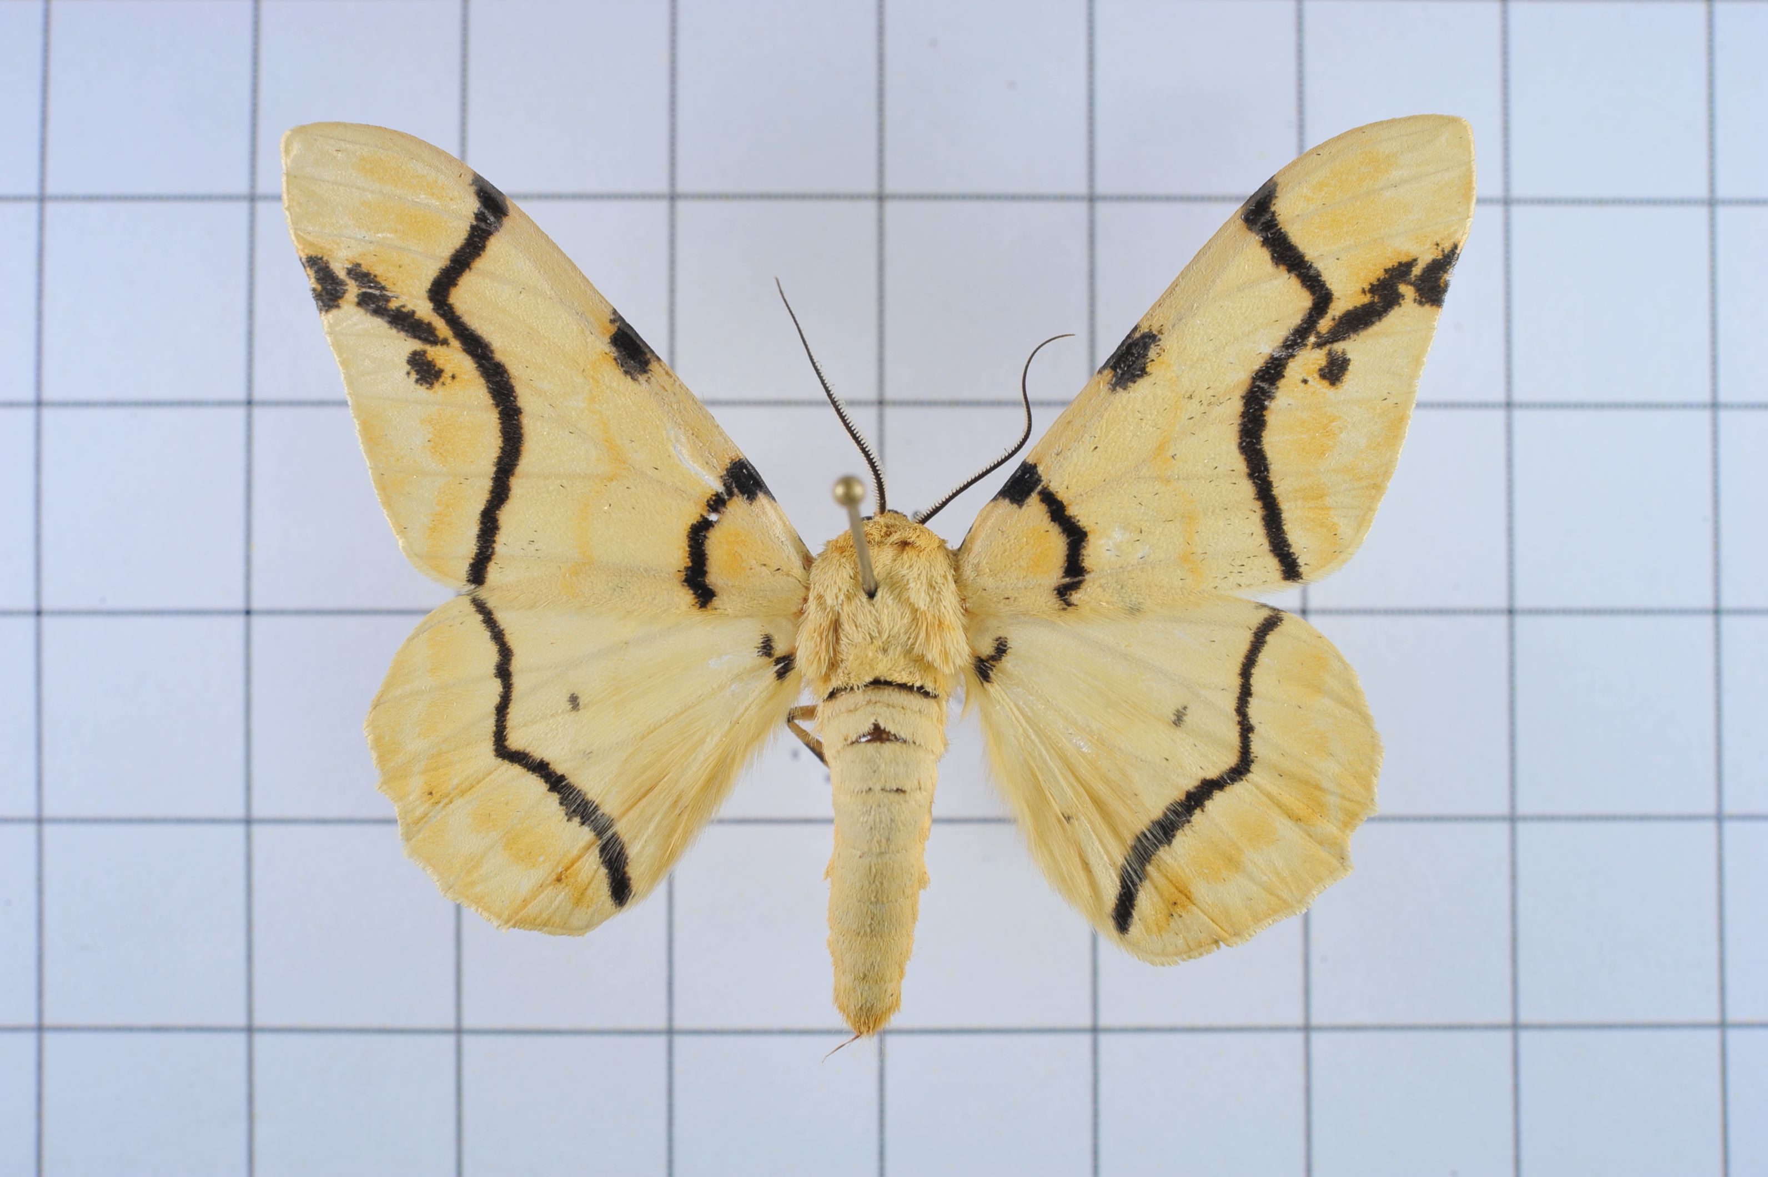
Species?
Biston perclara
